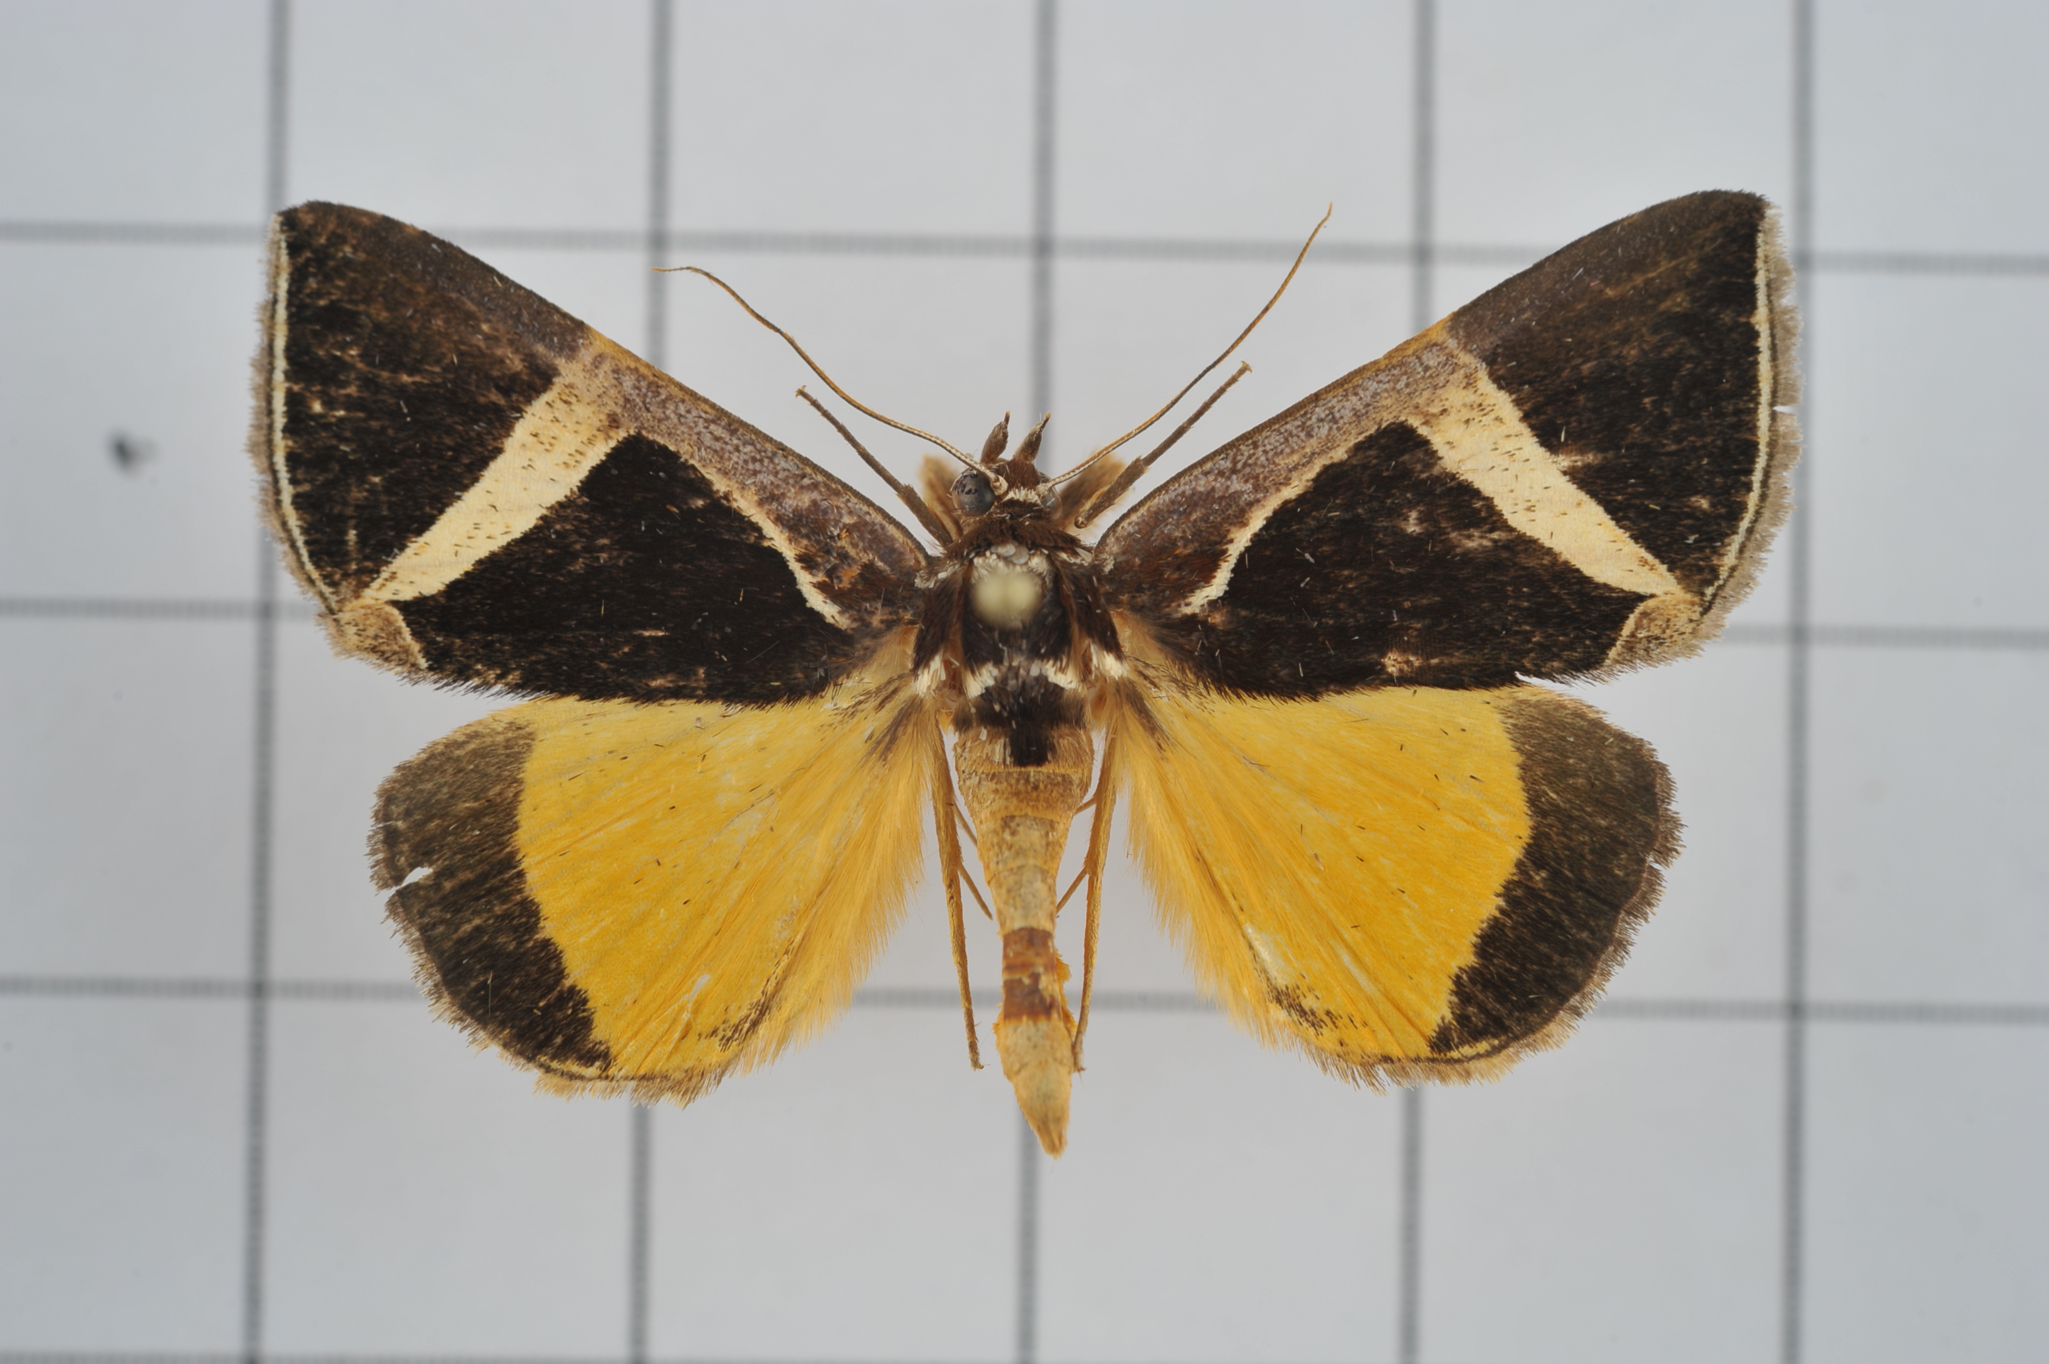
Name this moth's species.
Fodina contigua
